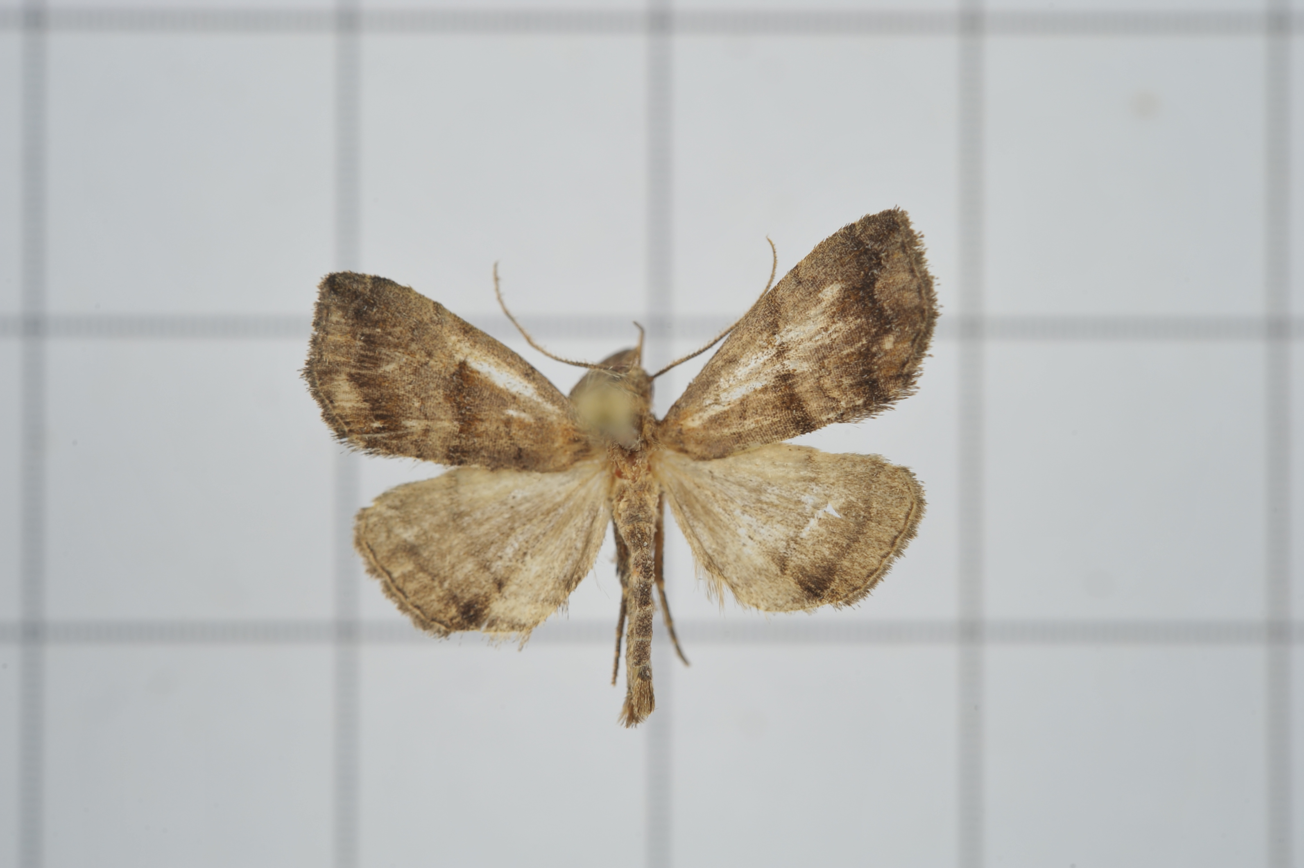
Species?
Hipoepa fractalis
